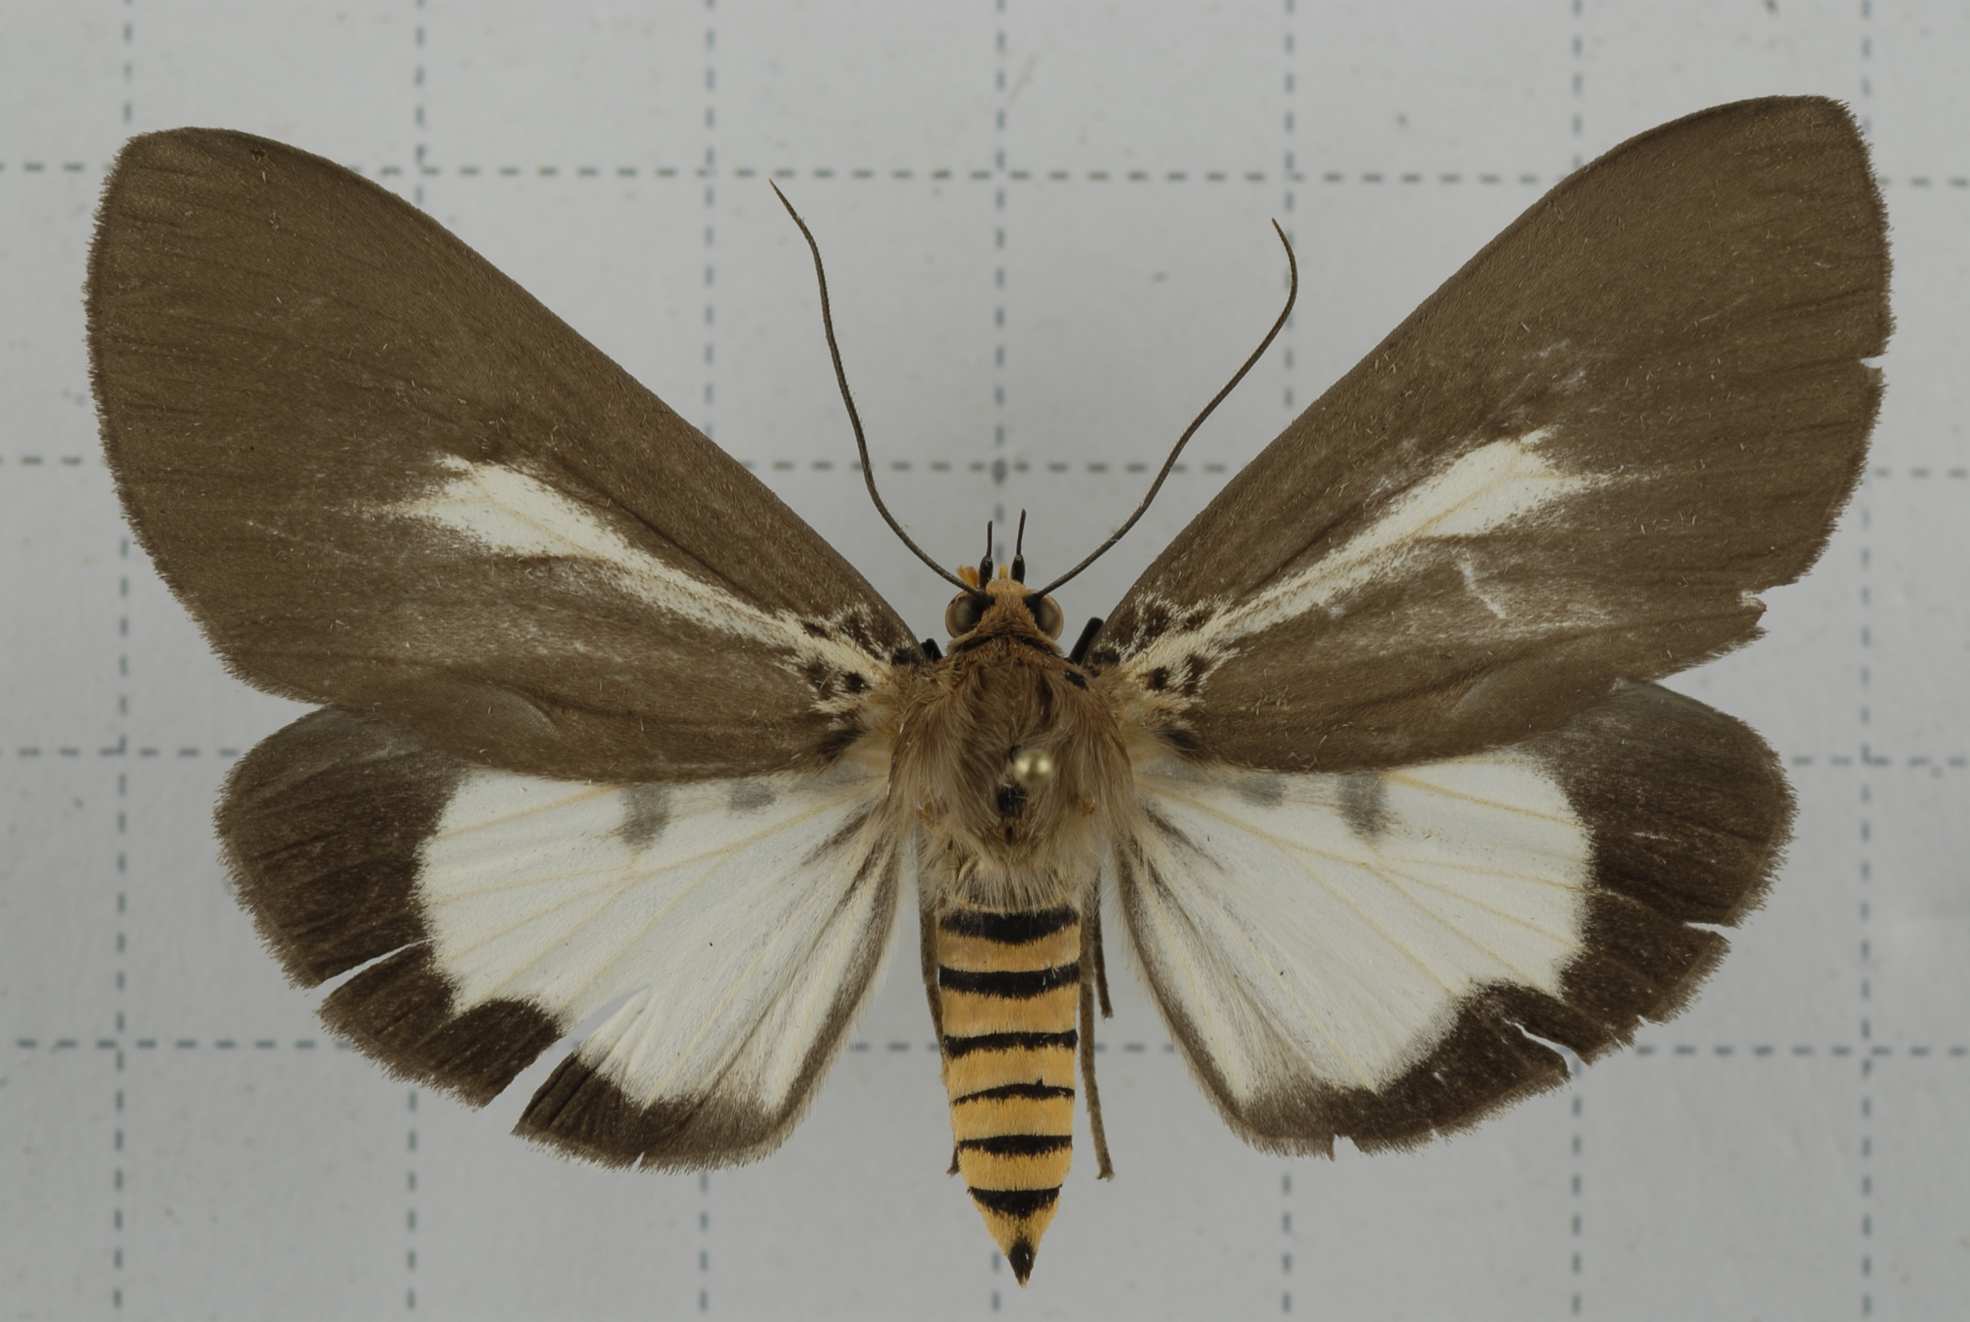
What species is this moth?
Asota heliconia zebrina
